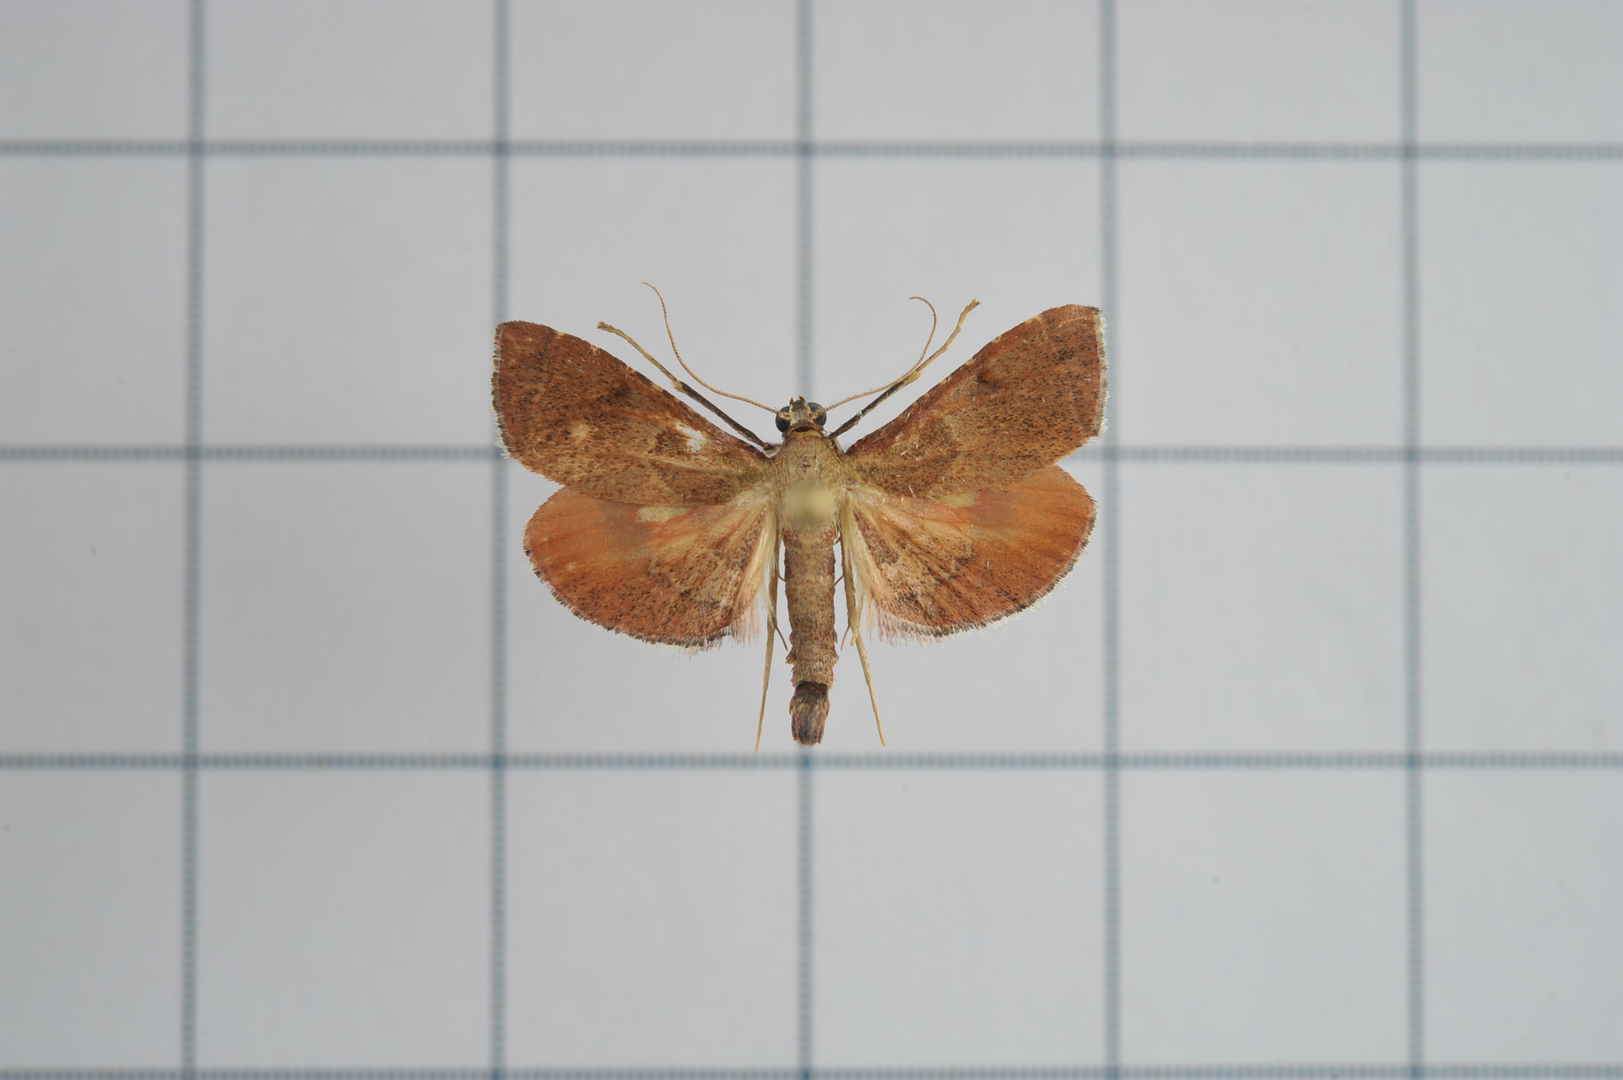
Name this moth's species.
Endotricha theonalis
